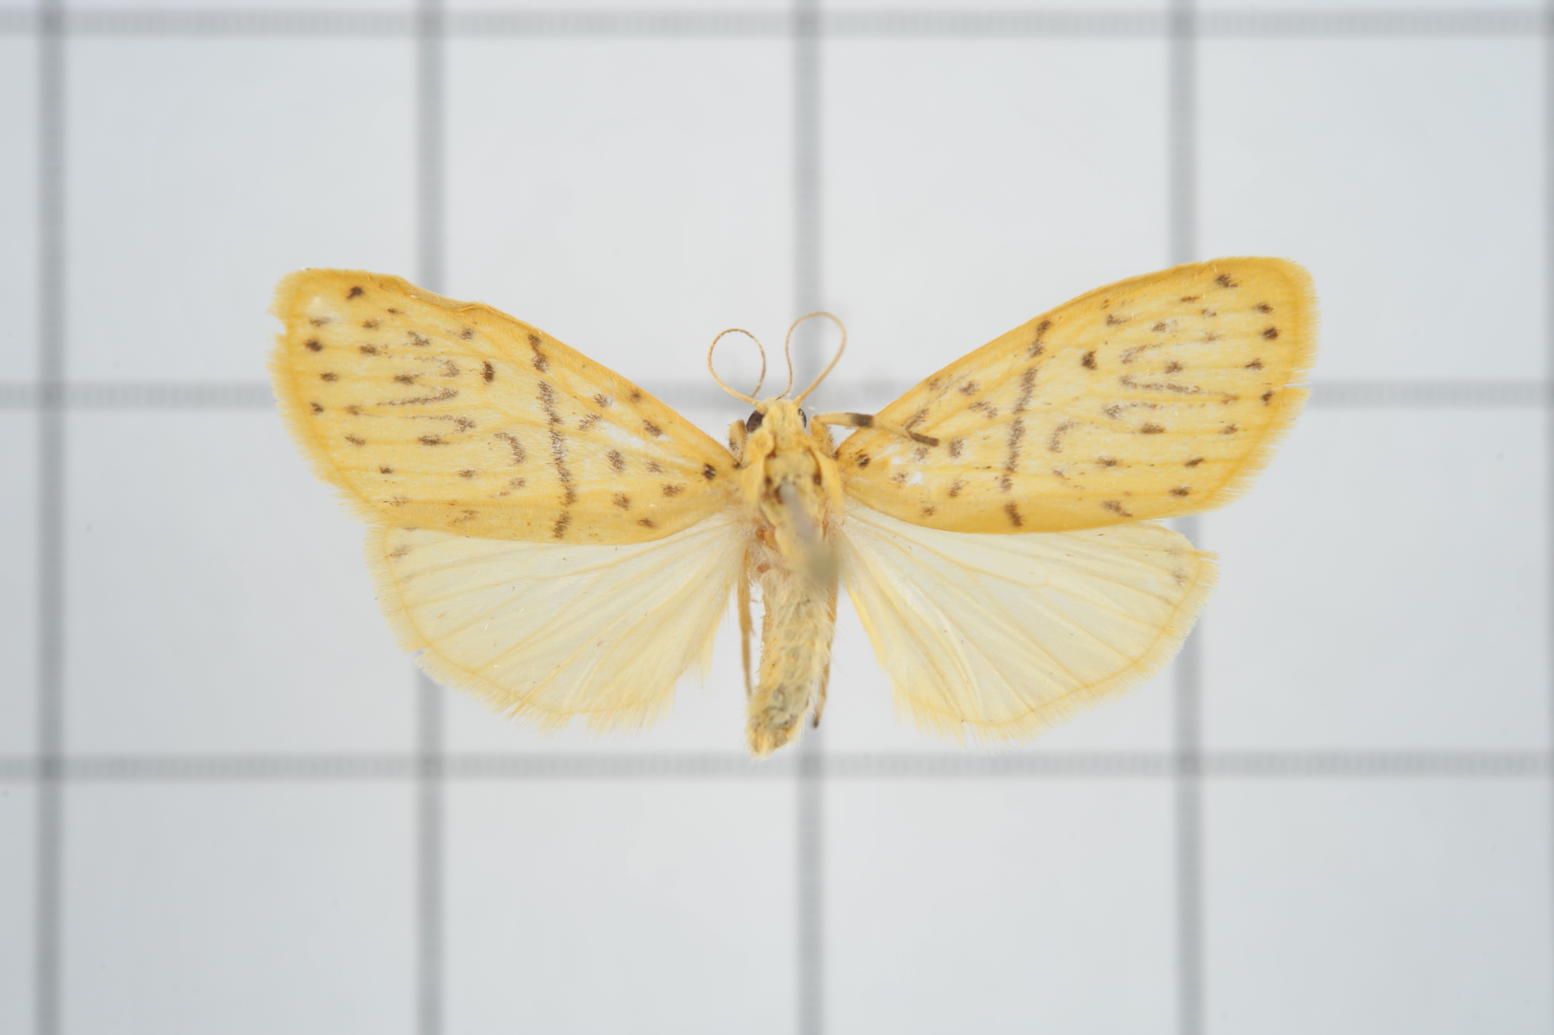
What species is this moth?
Huangilene alikangiae alikangiae
